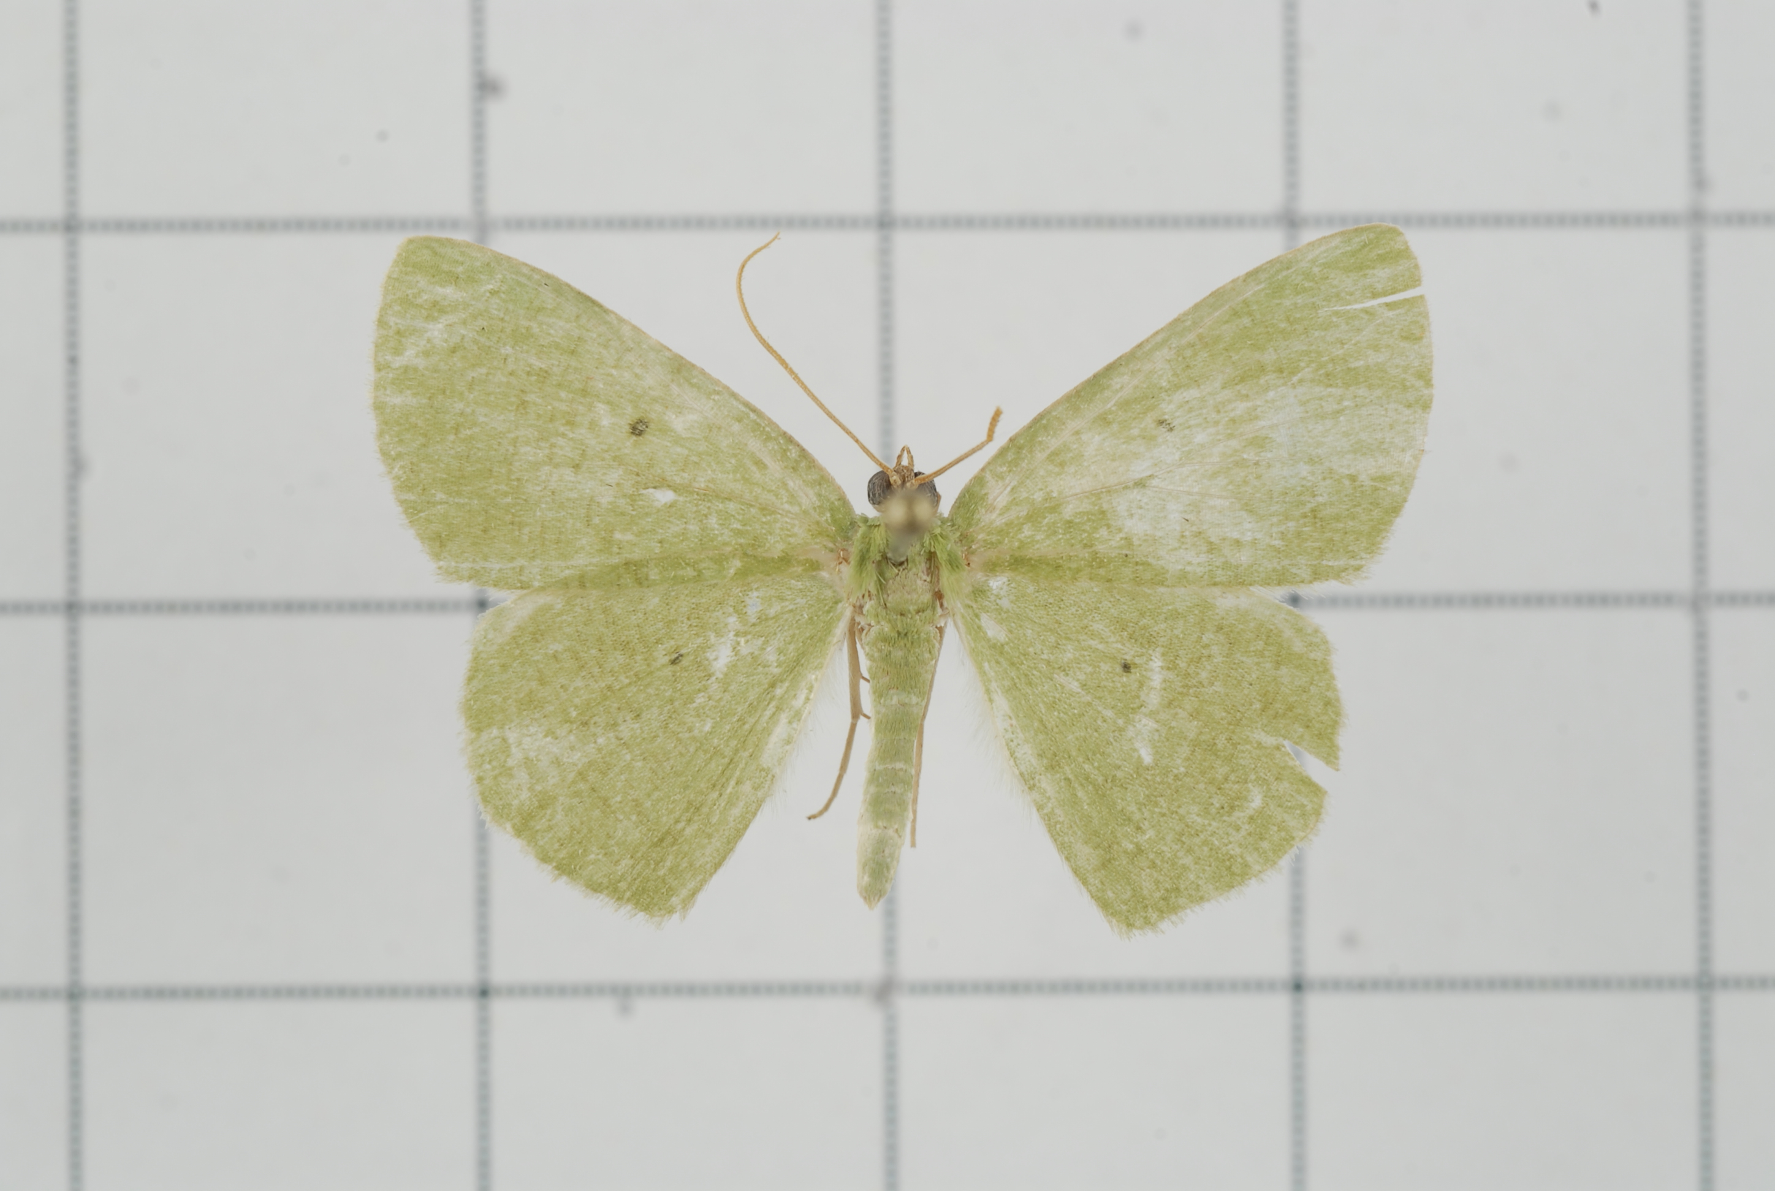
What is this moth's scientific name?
Aplochlora vivilaca
